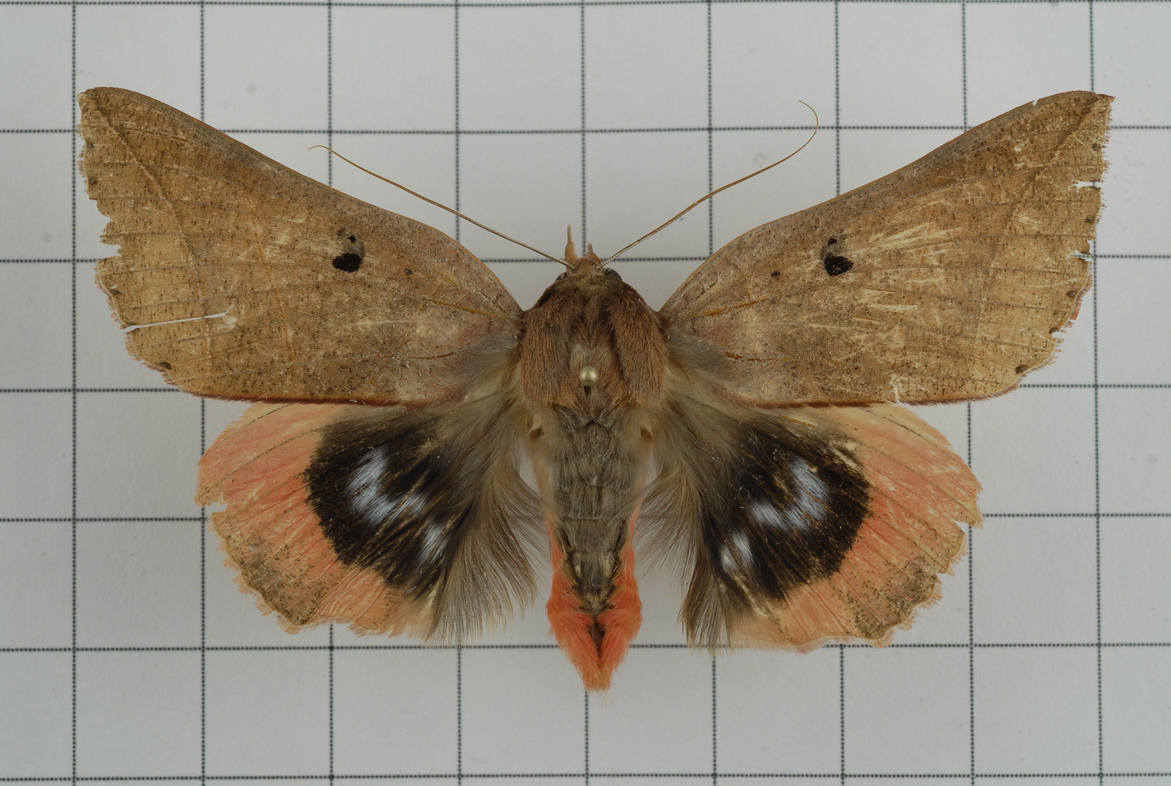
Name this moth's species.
Thyas juno
